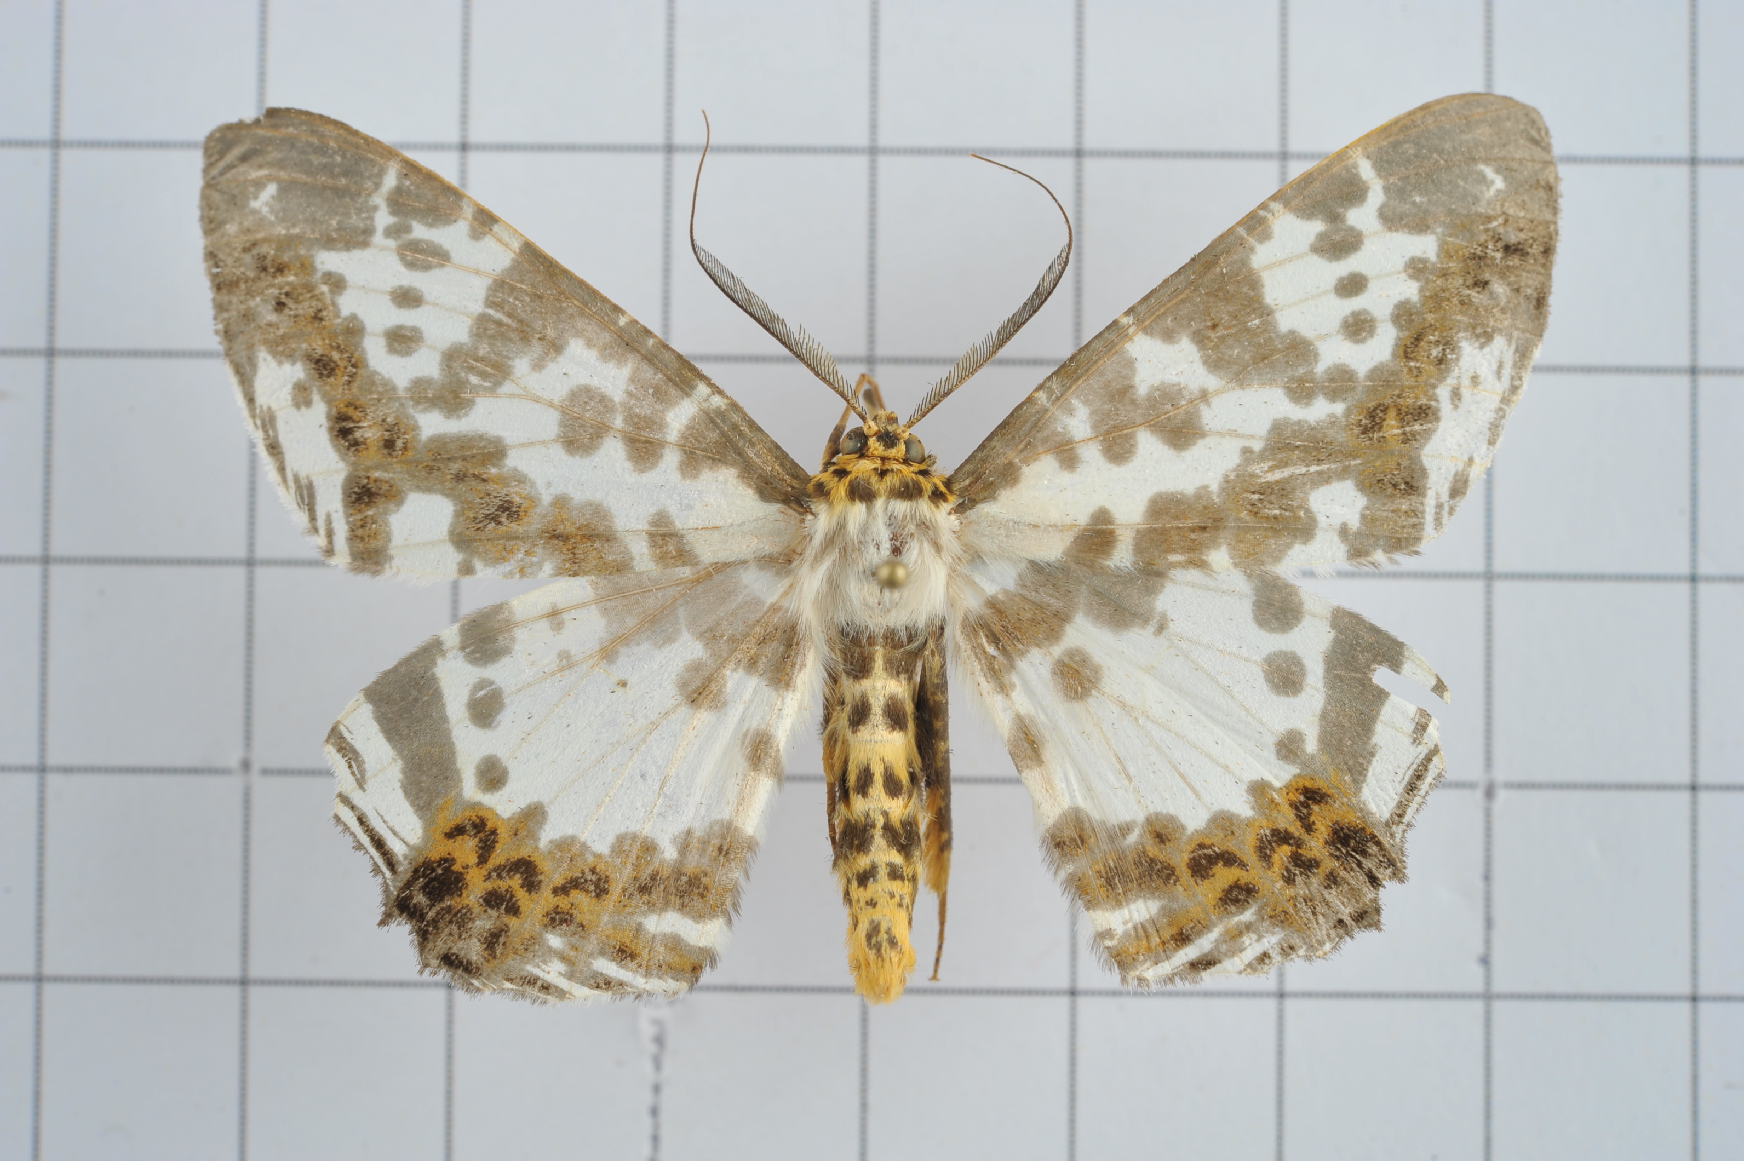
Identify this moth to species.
Chorodna moorei
